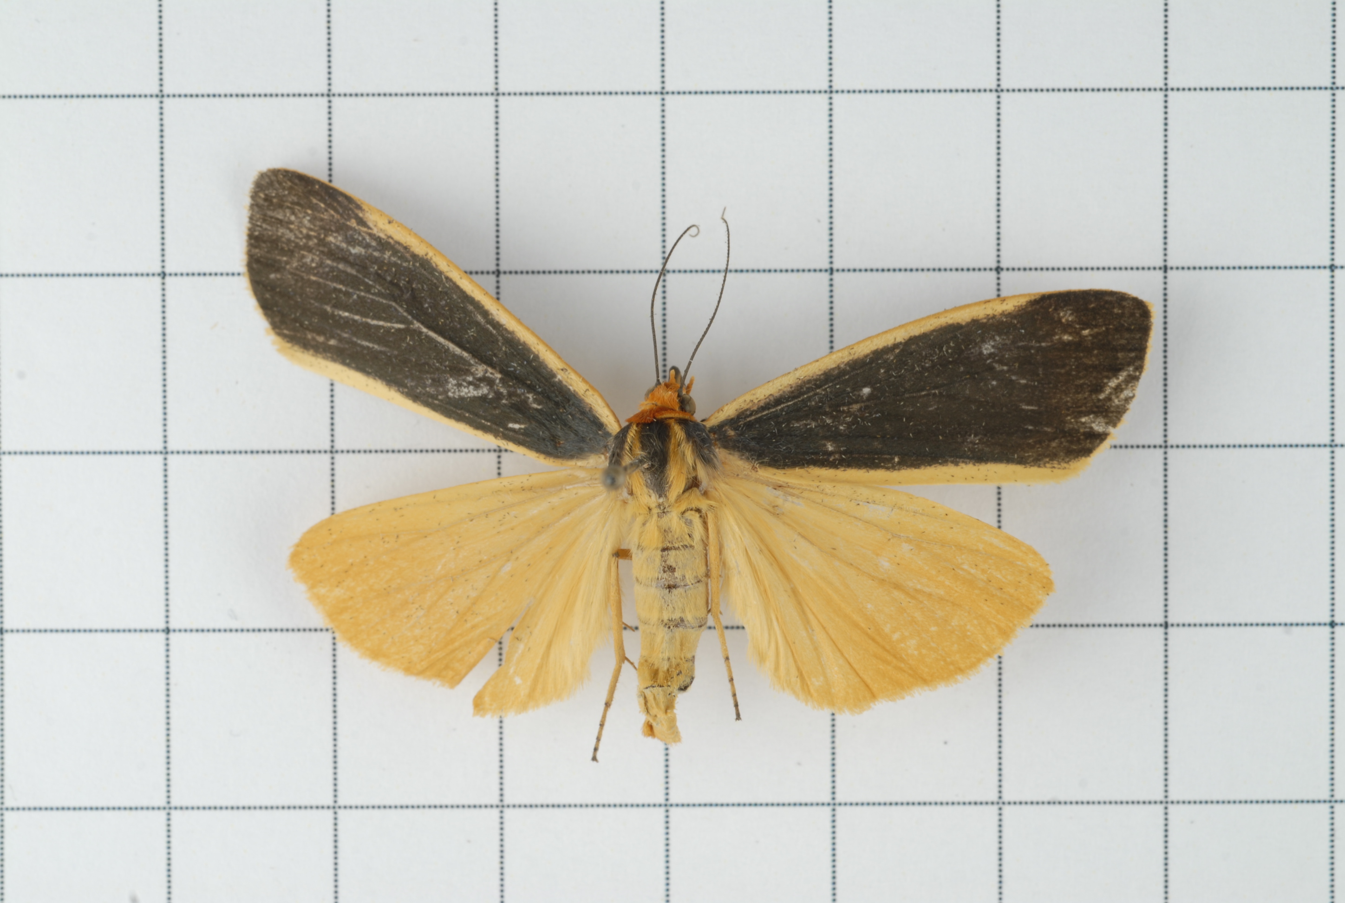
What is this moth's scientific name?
Churinga virago
